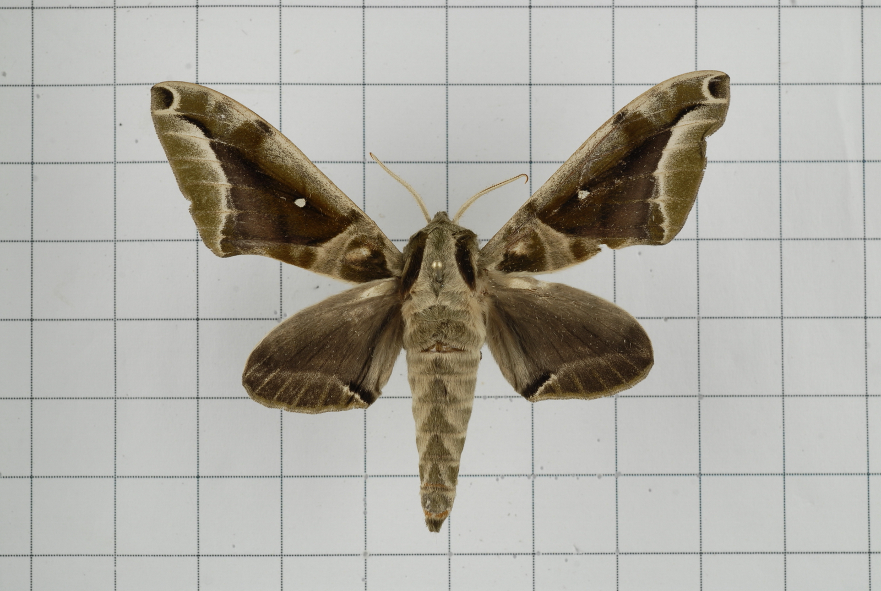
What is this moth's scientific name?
Parum colligata
